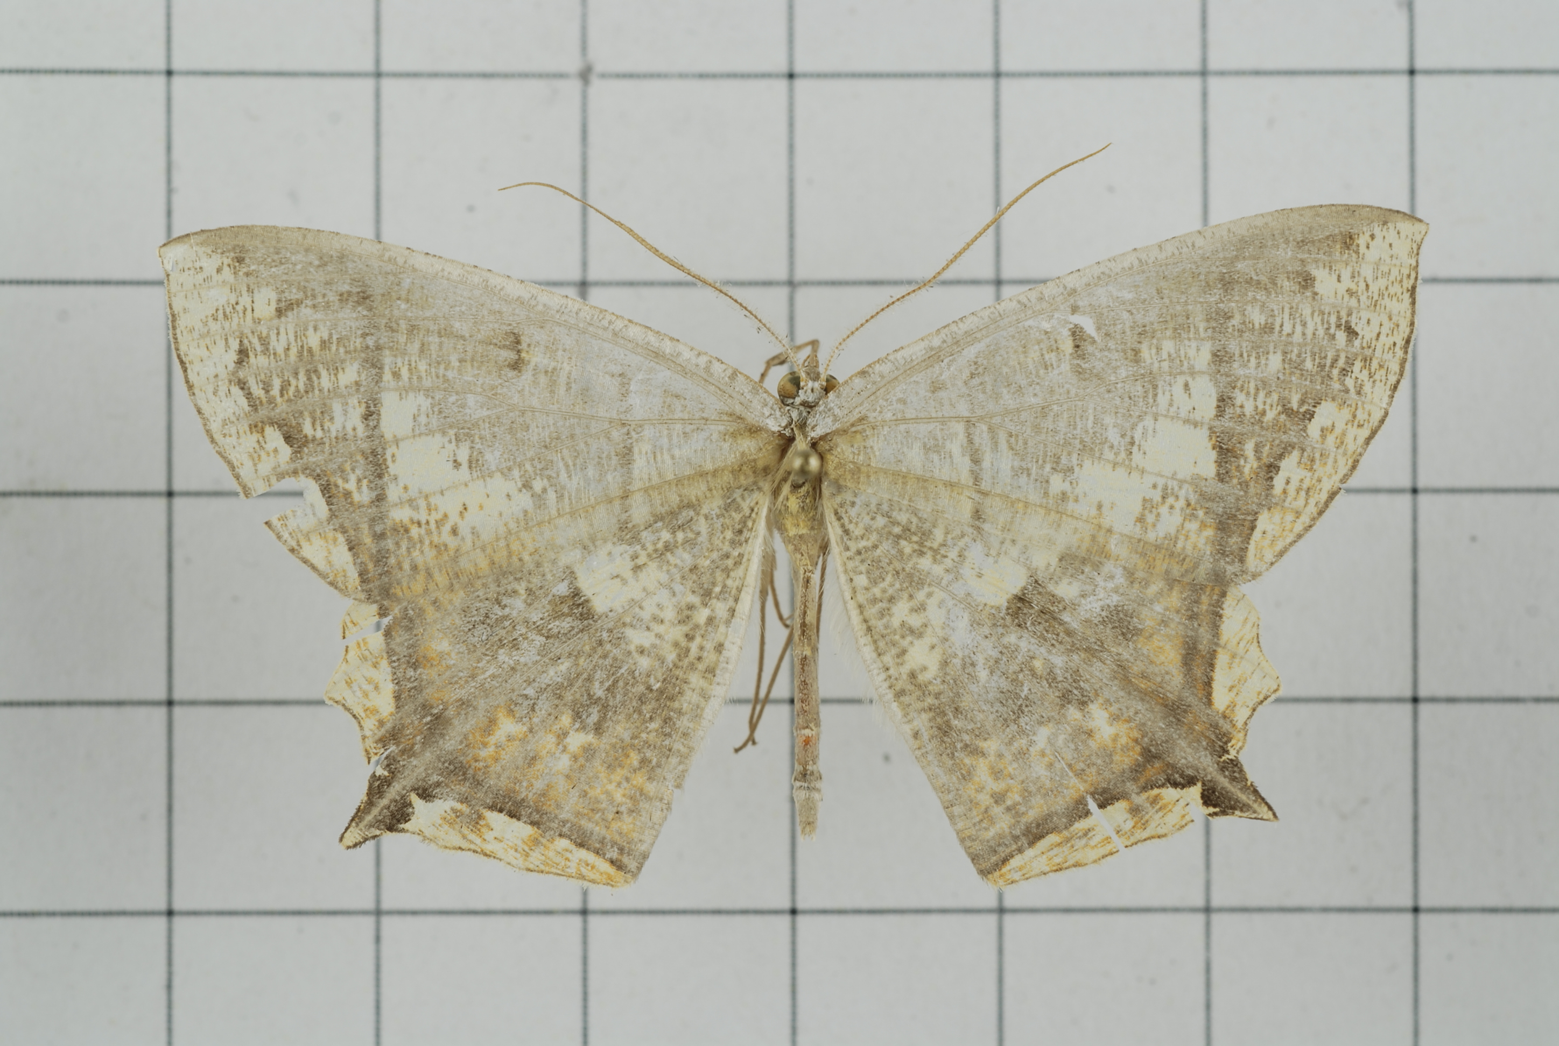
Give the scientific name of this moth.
Thinopteryx nebulosa
